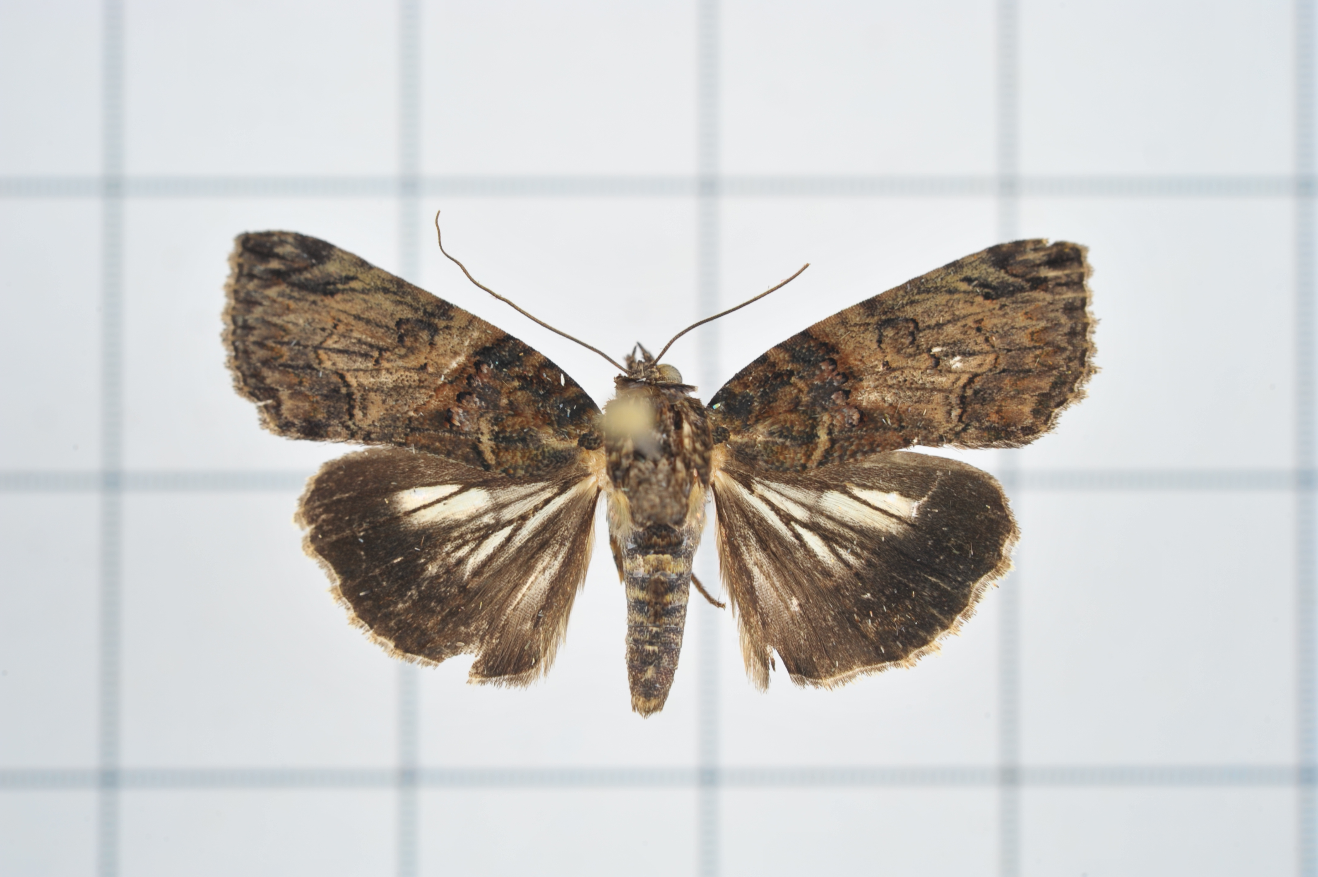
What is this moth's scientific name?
Lophoptera phaeobasis
